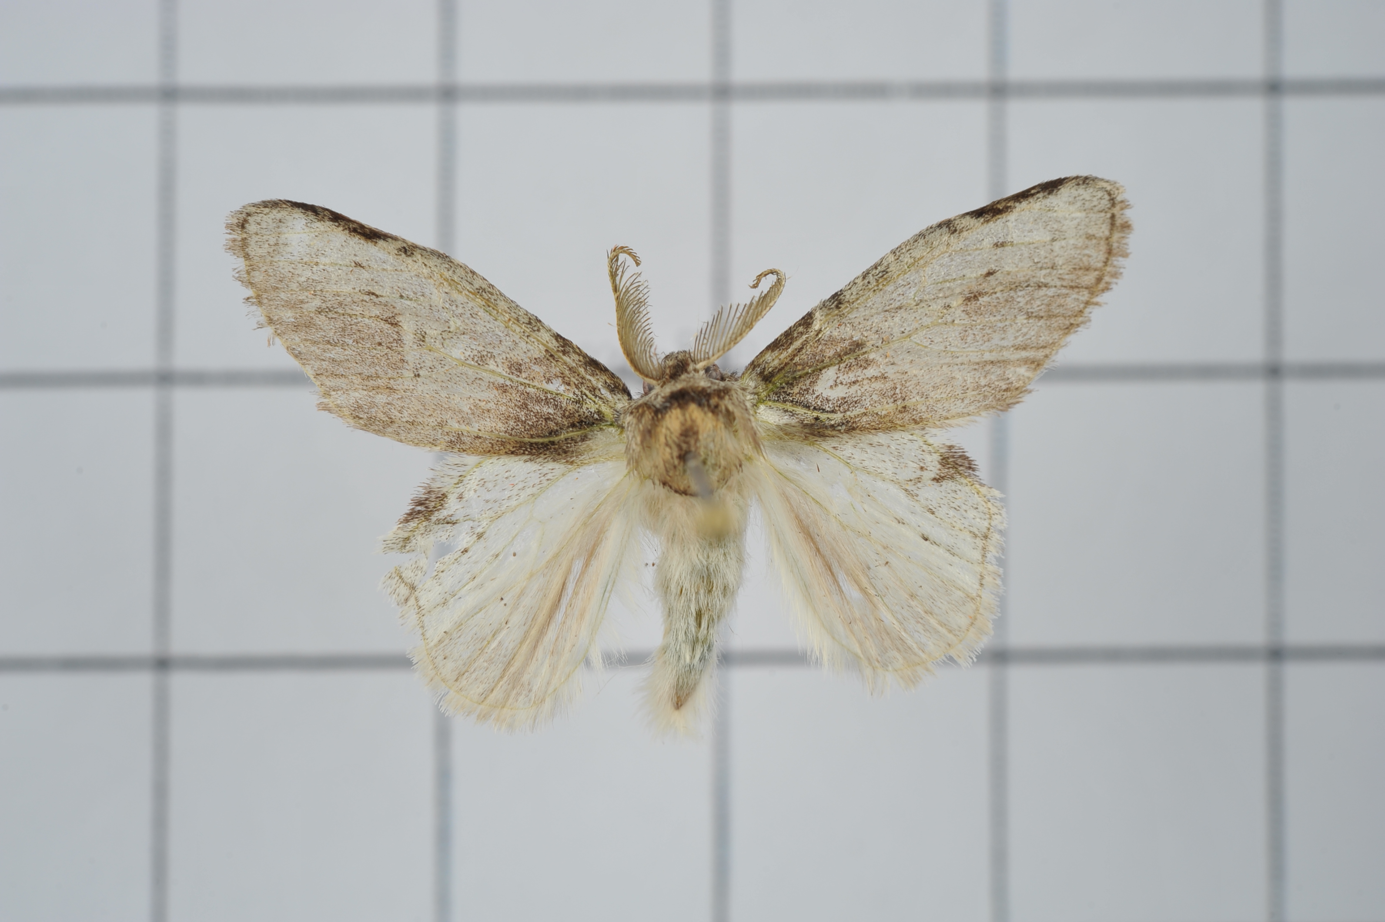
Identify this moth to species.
Liparopsis postalbida
